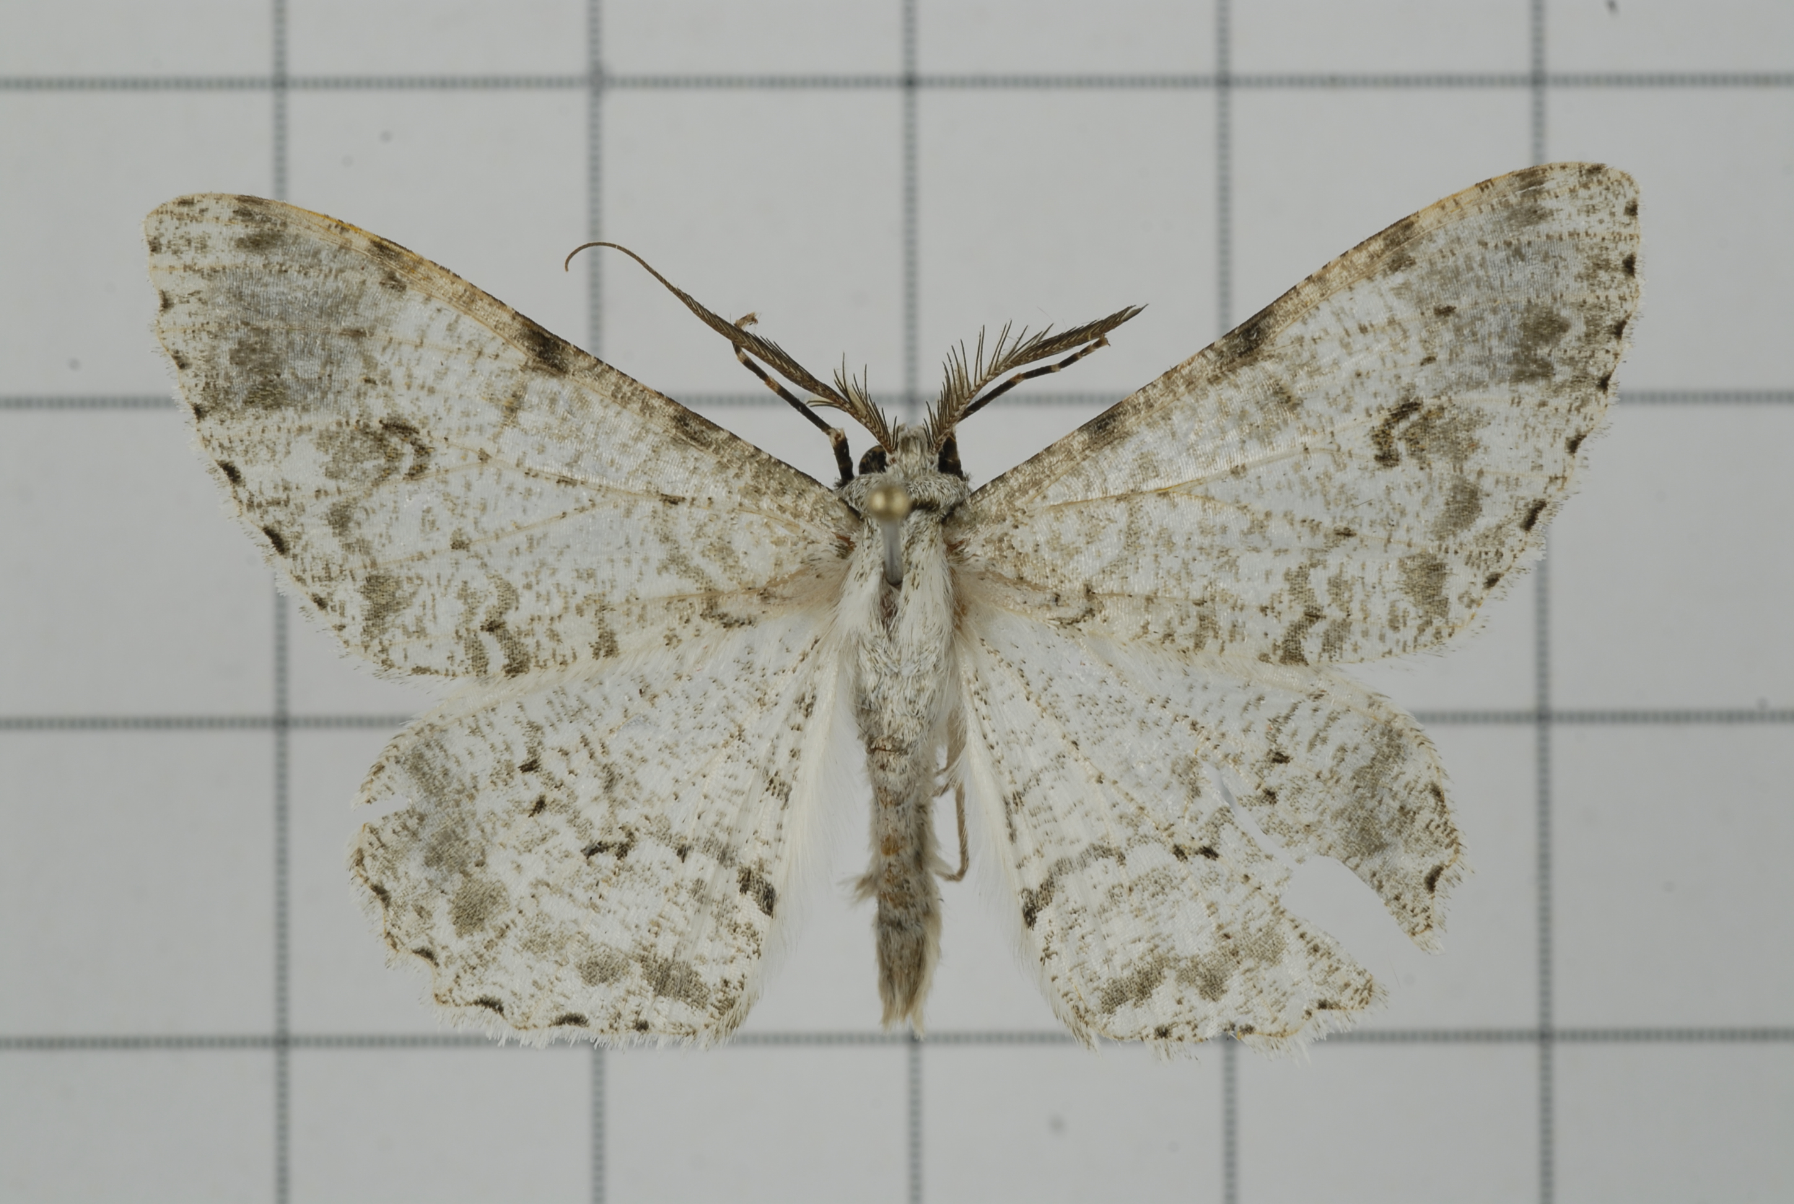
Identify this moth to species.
Lassaba parvalbidaria parvalbidaria
